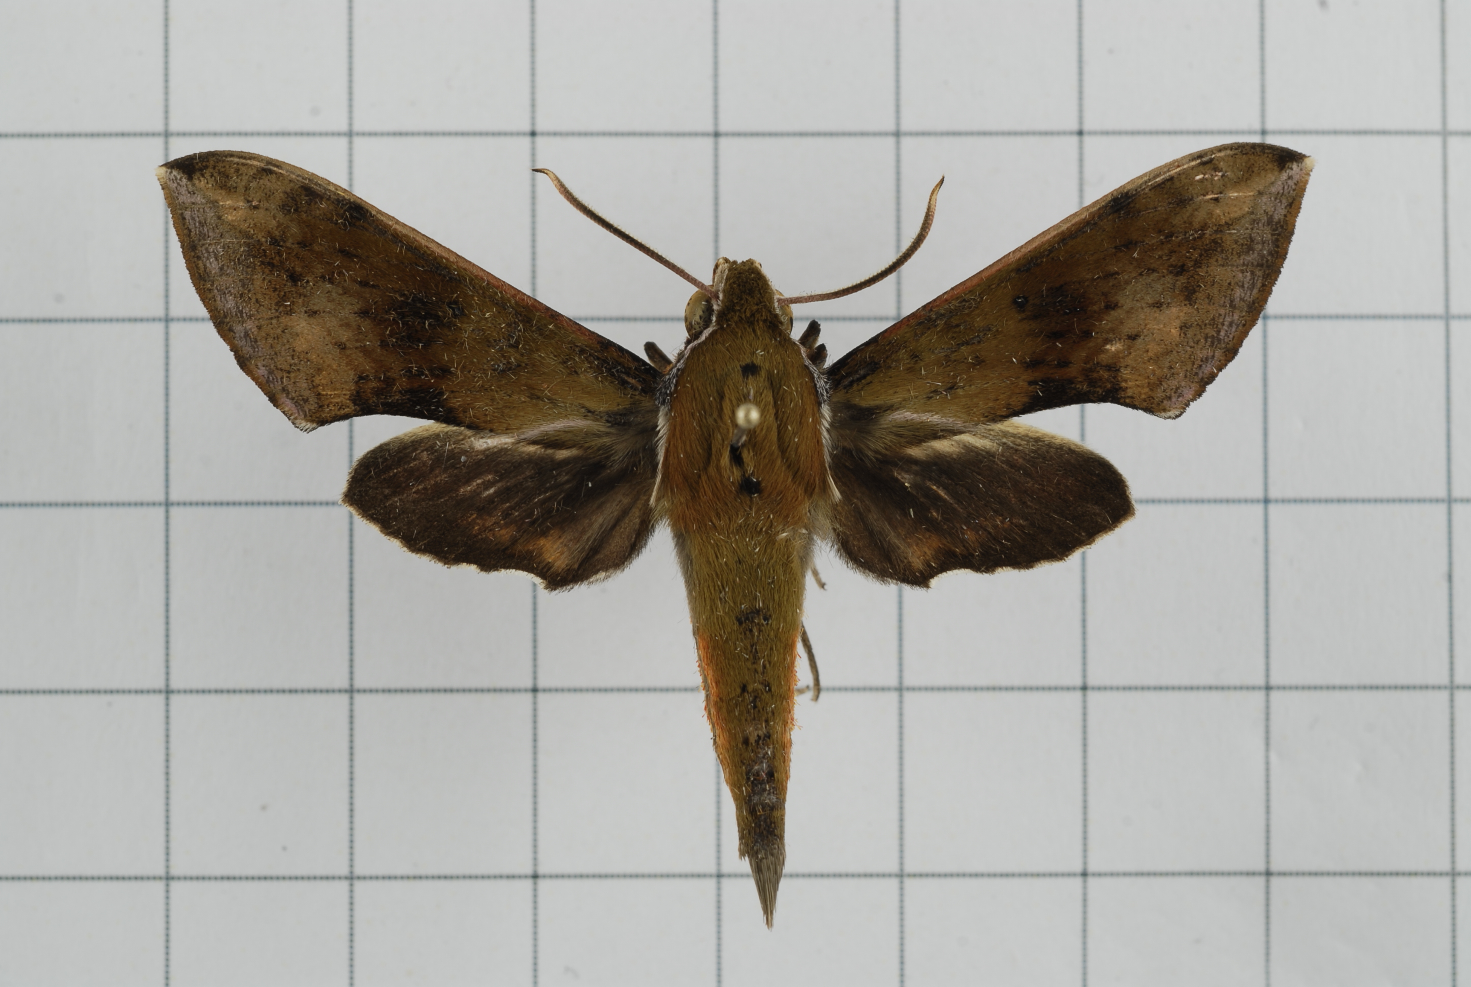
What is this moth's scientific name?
Rhagastis castor formosana
